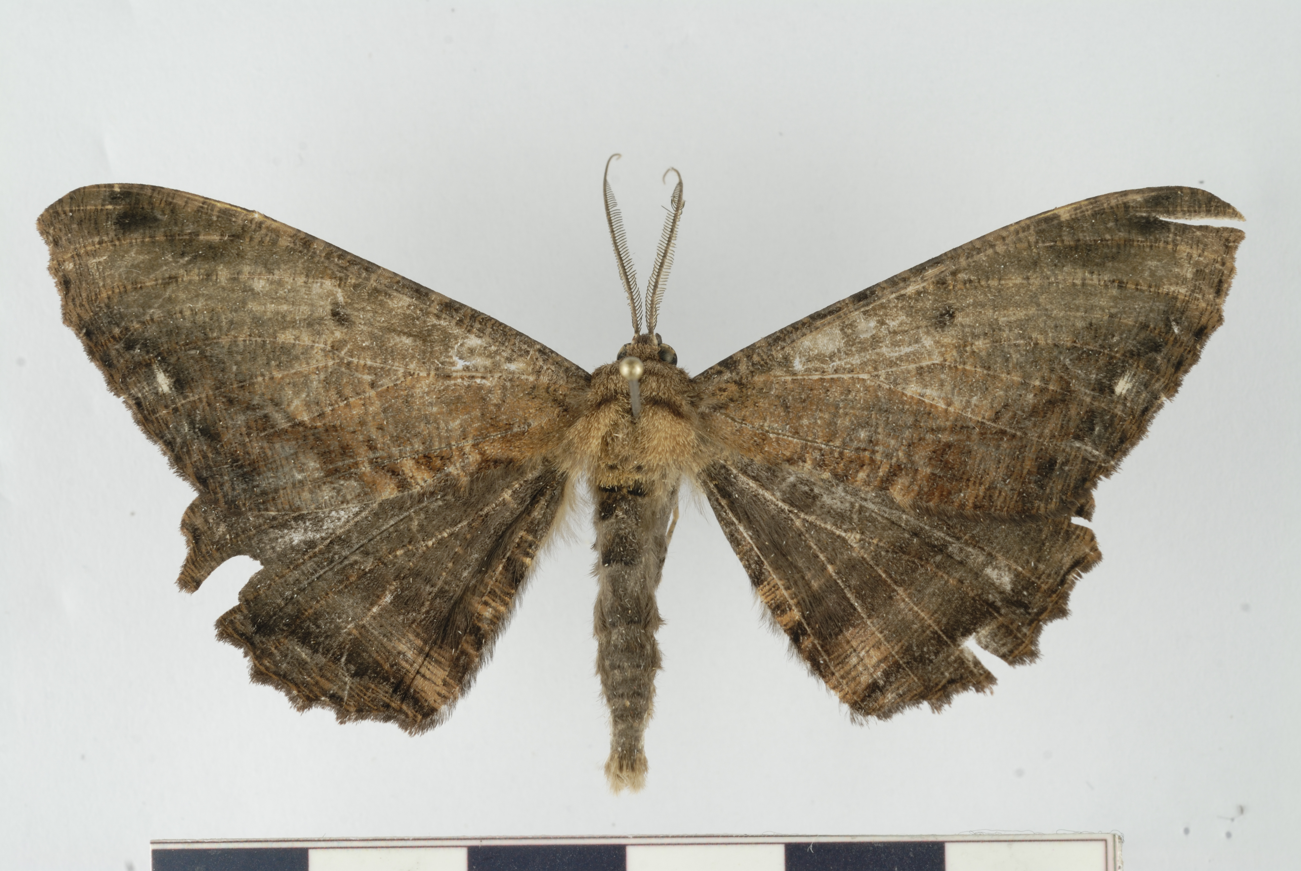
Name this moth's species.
Chorodna creataria
